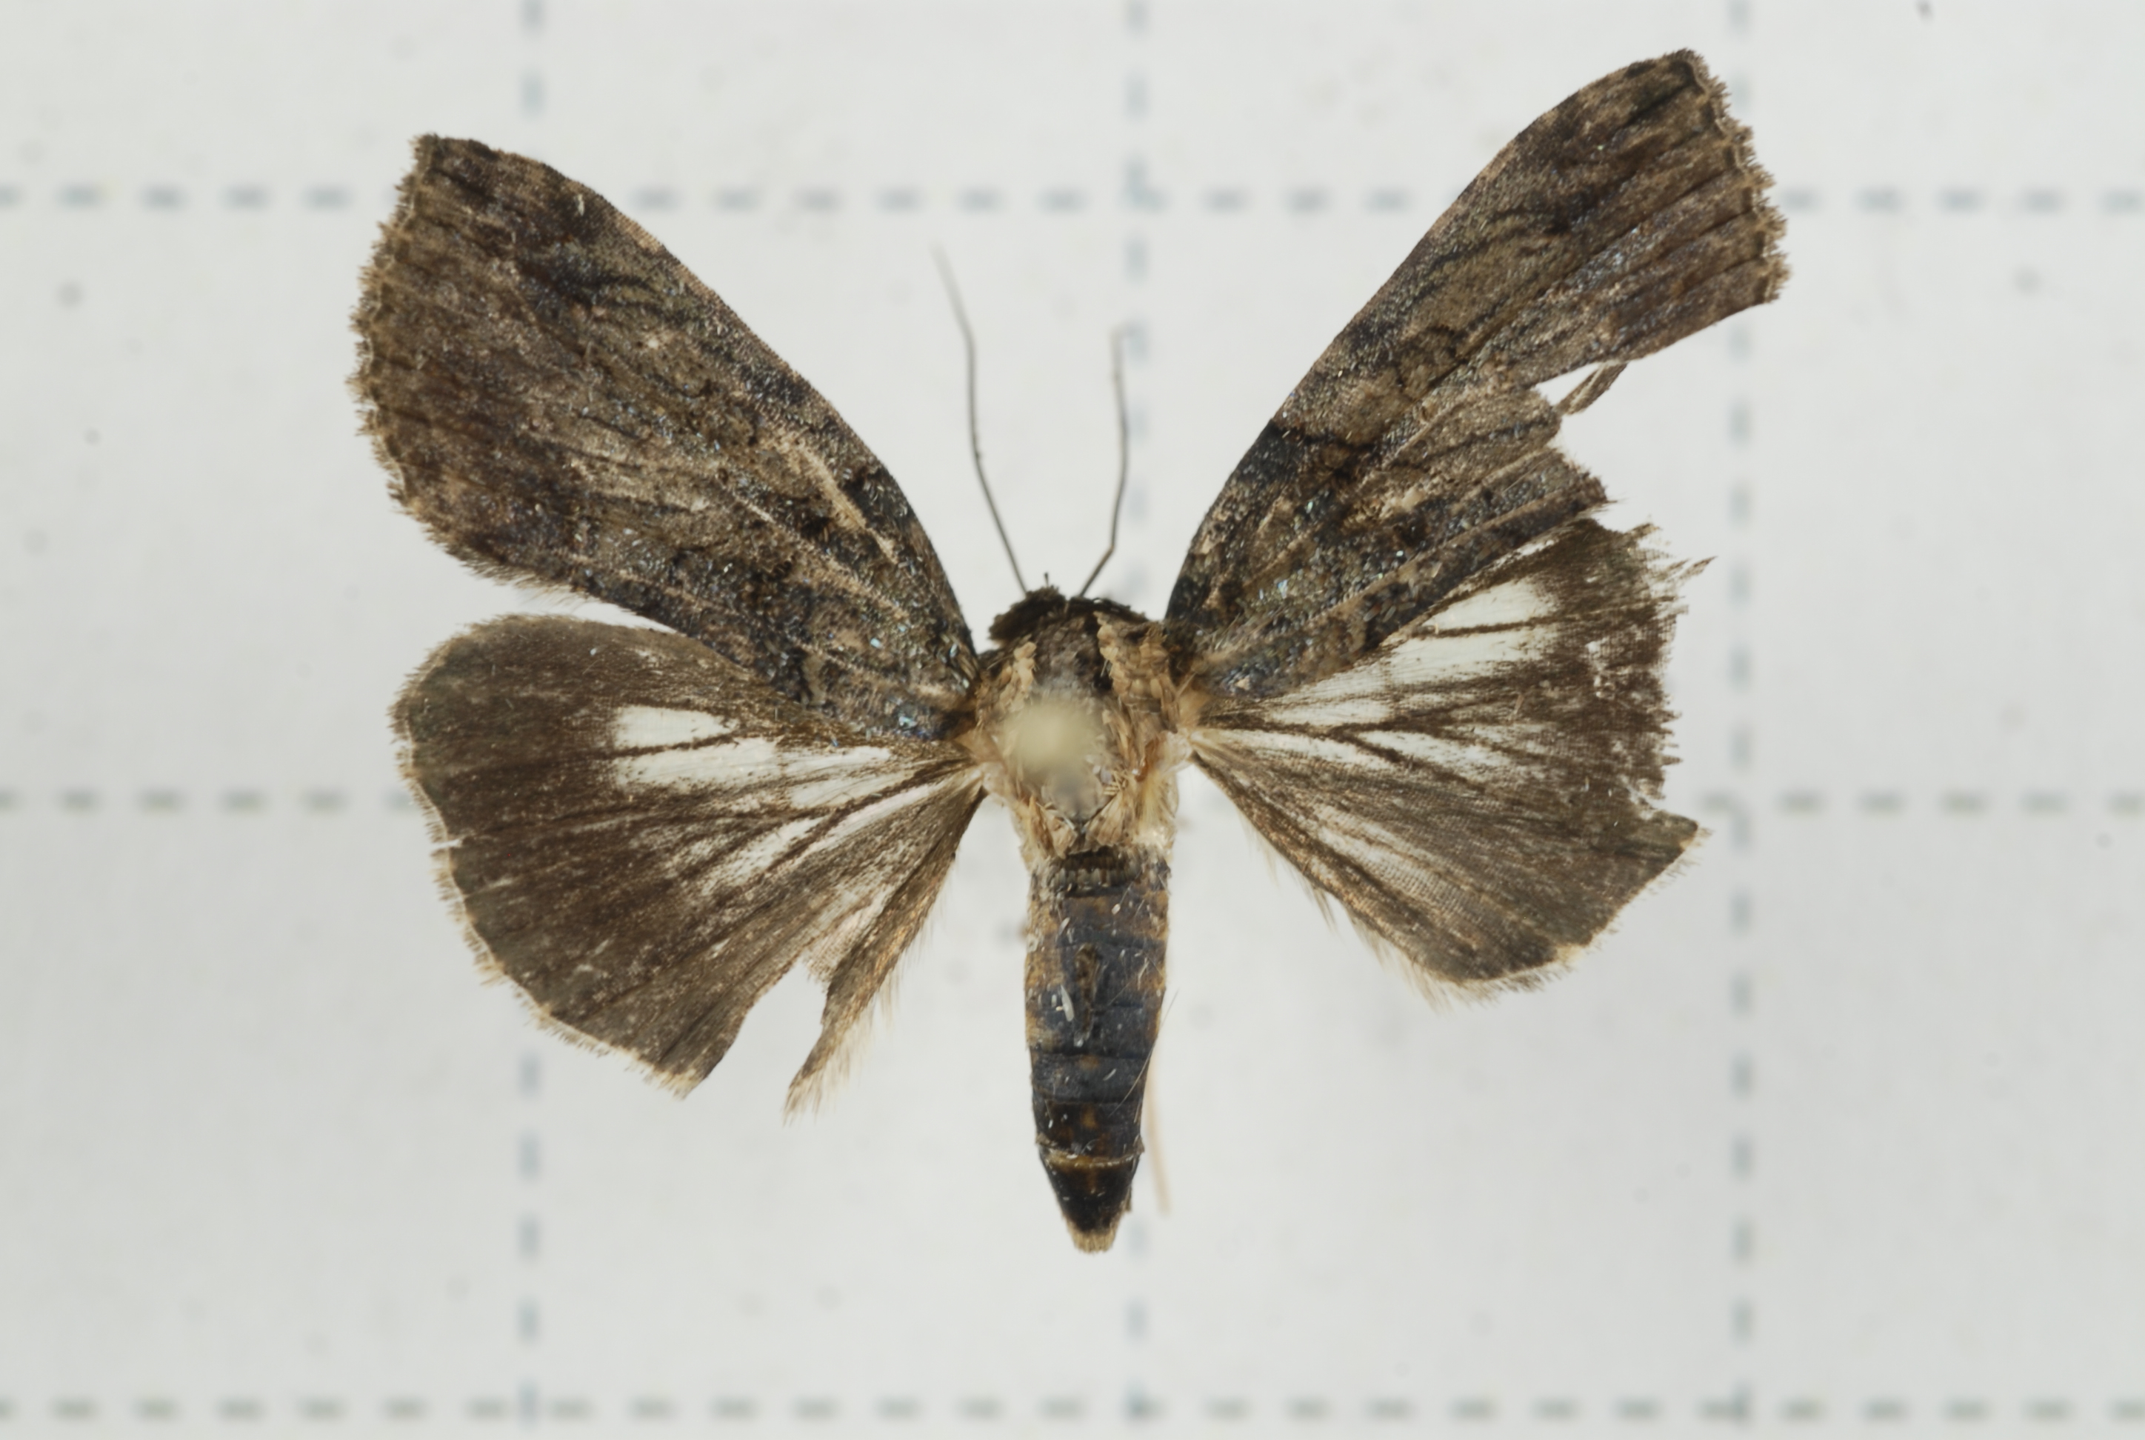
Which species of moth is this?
Lophoptera phaeobasis
